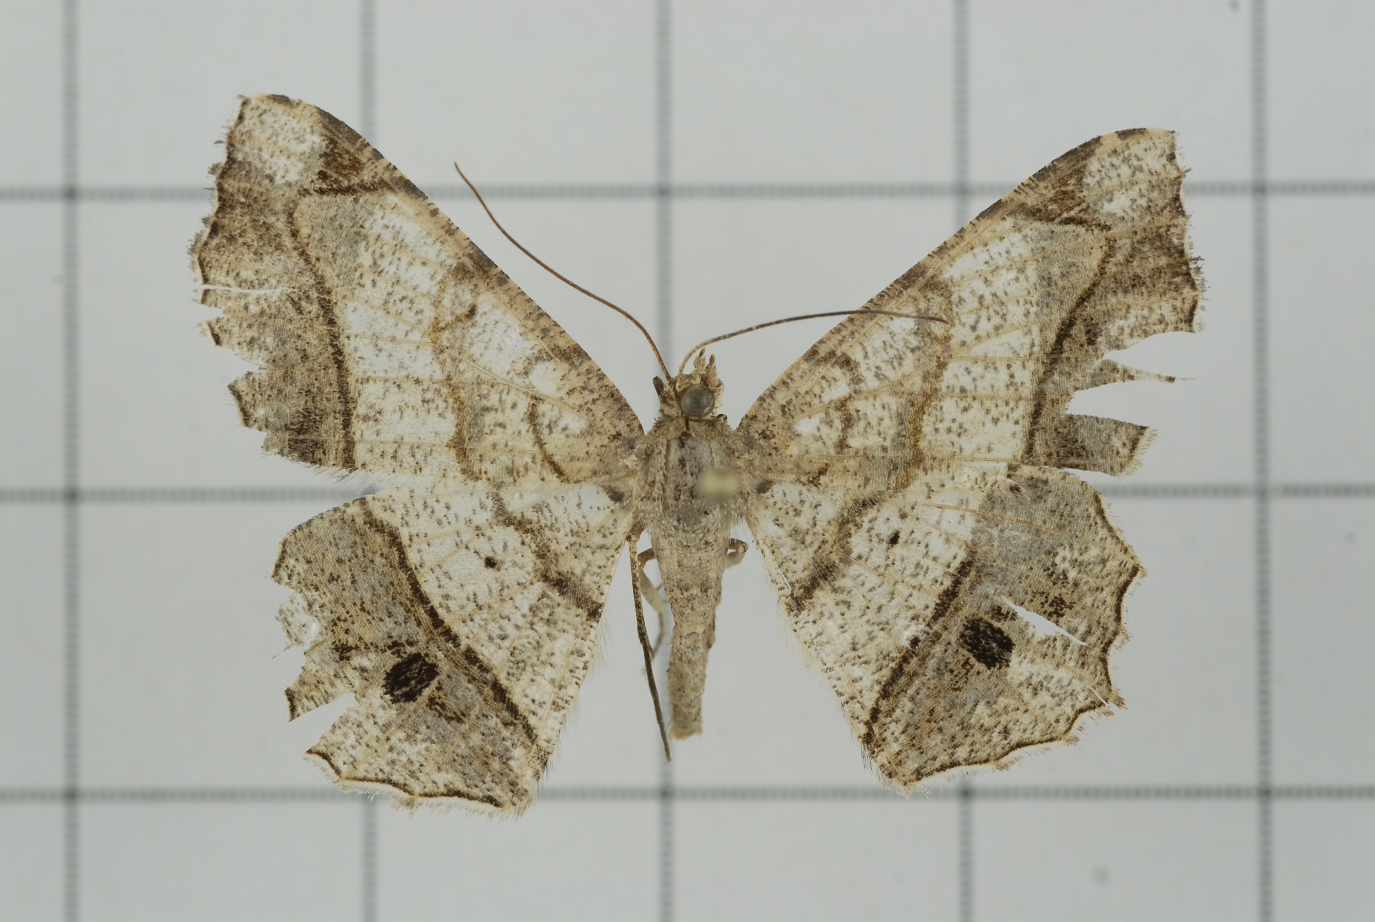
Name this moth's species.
Chiasmia intermediaria
